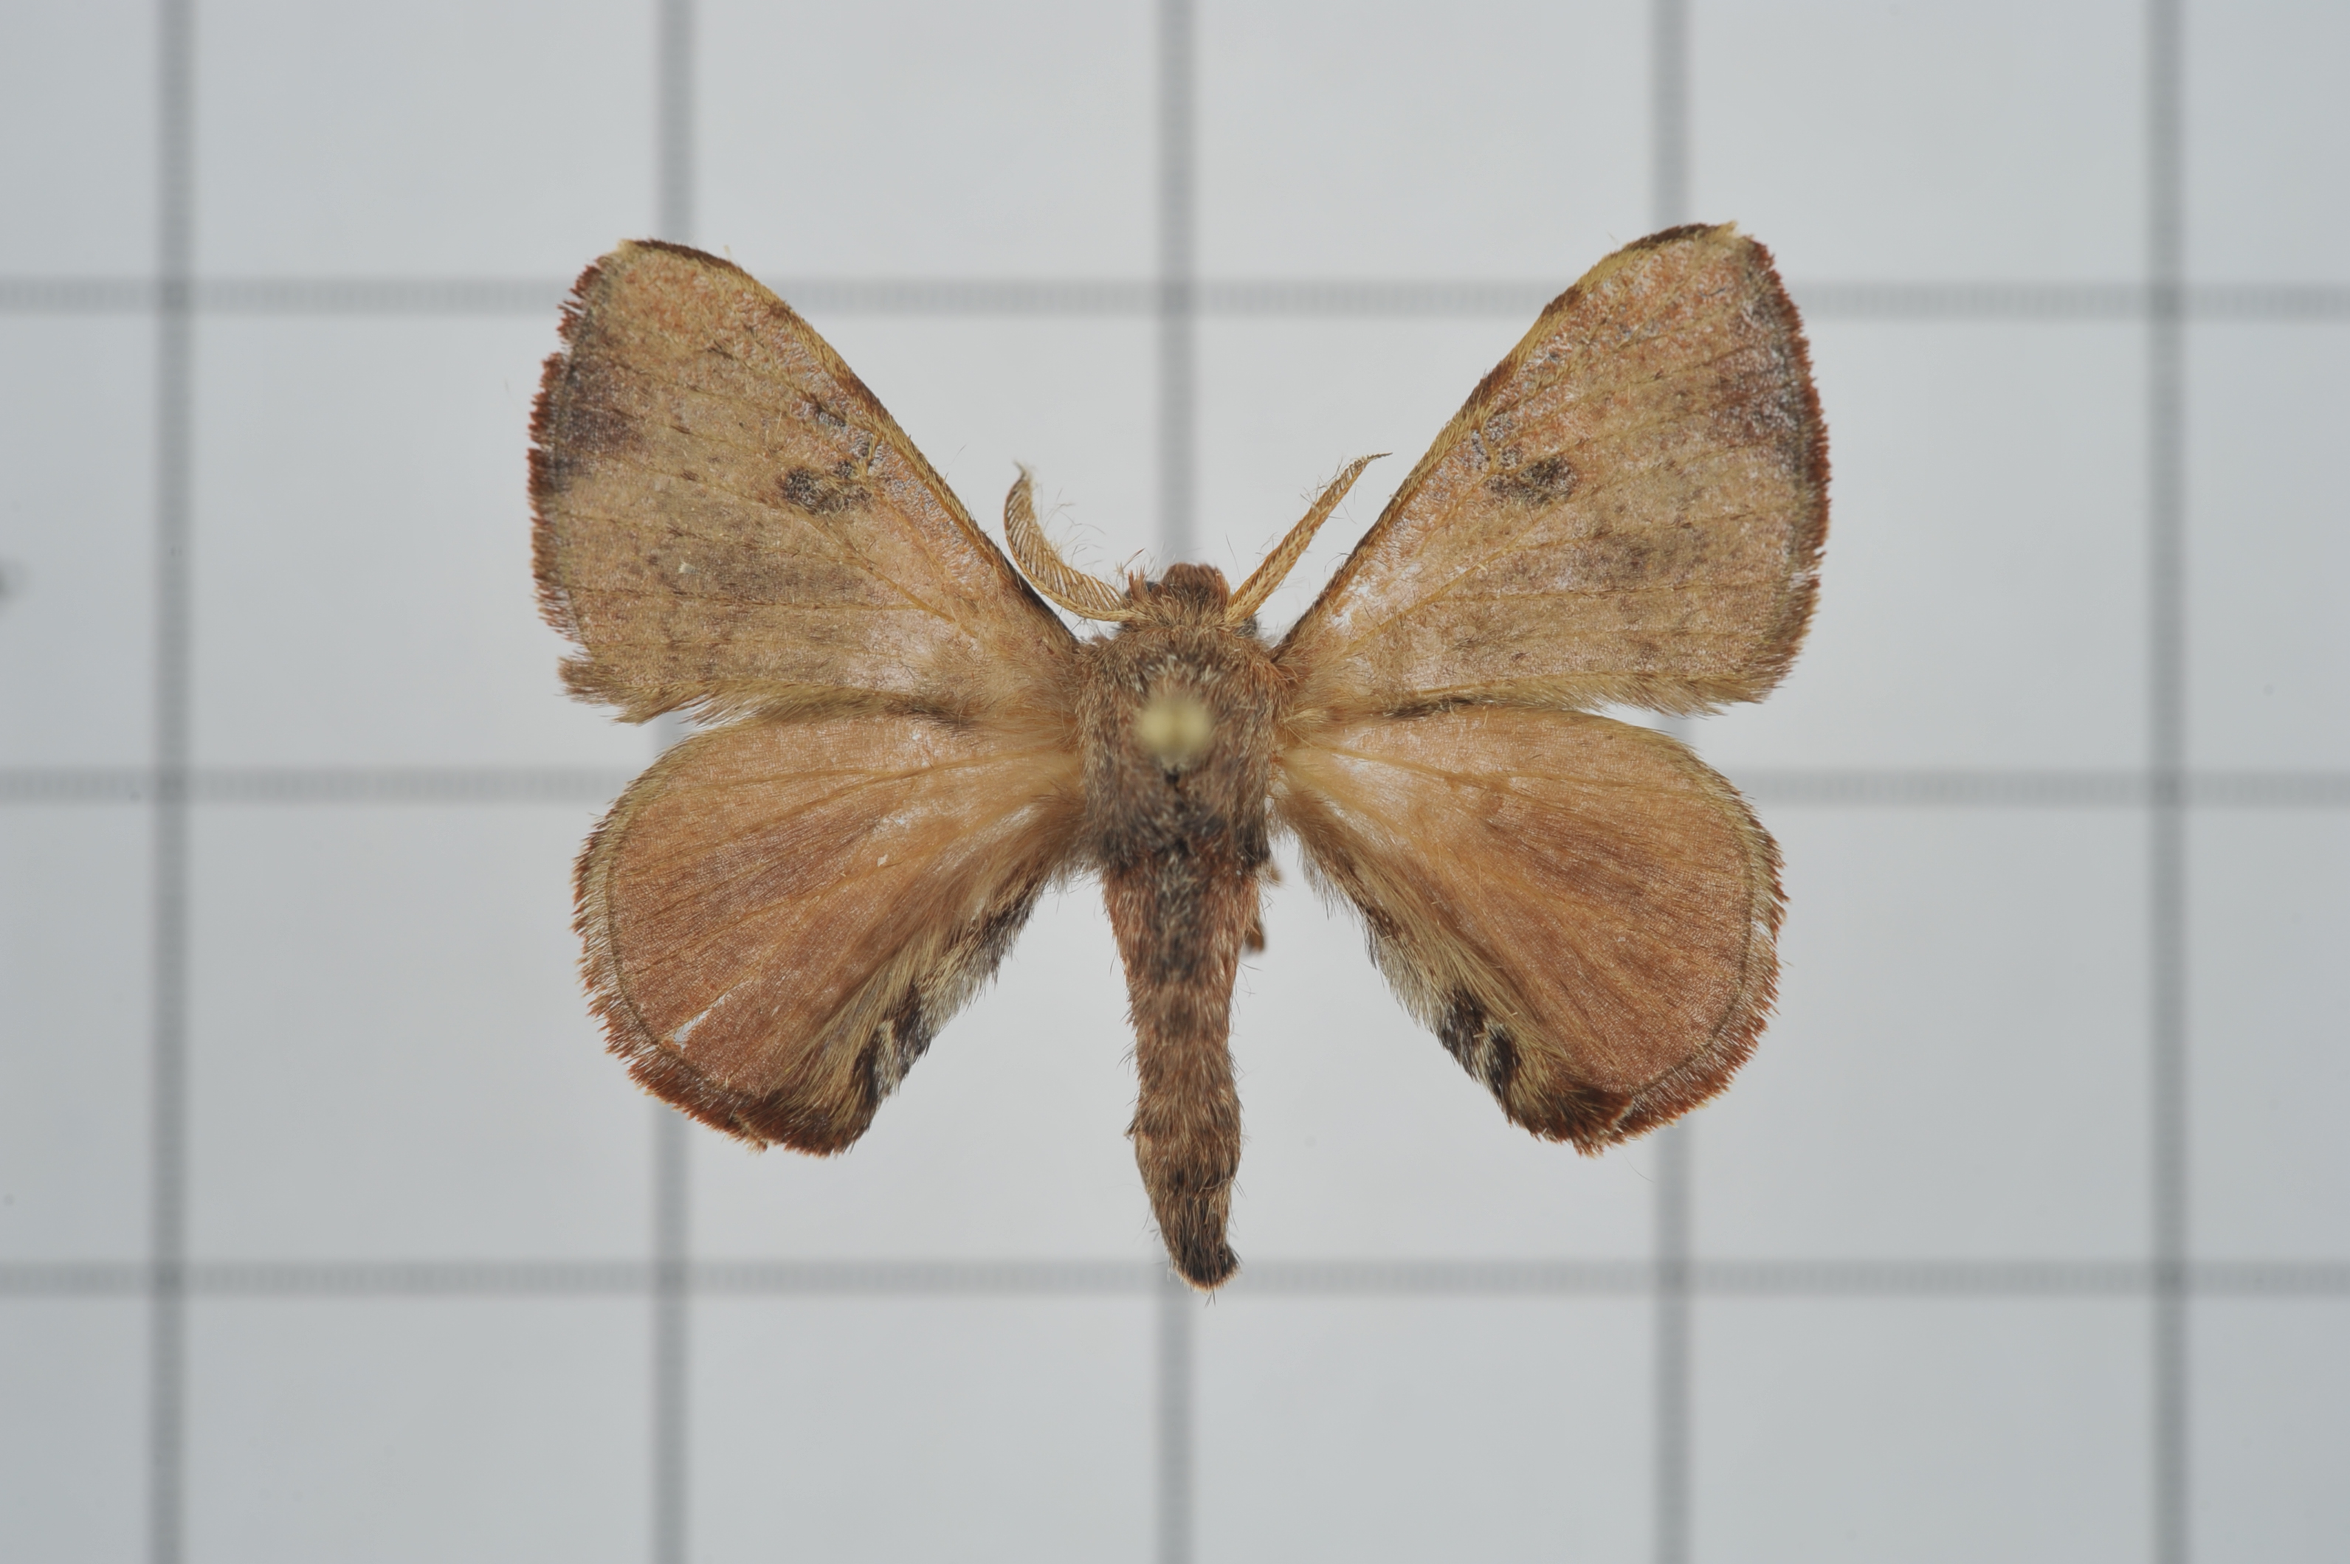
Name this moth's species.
Triuncina brunnea
